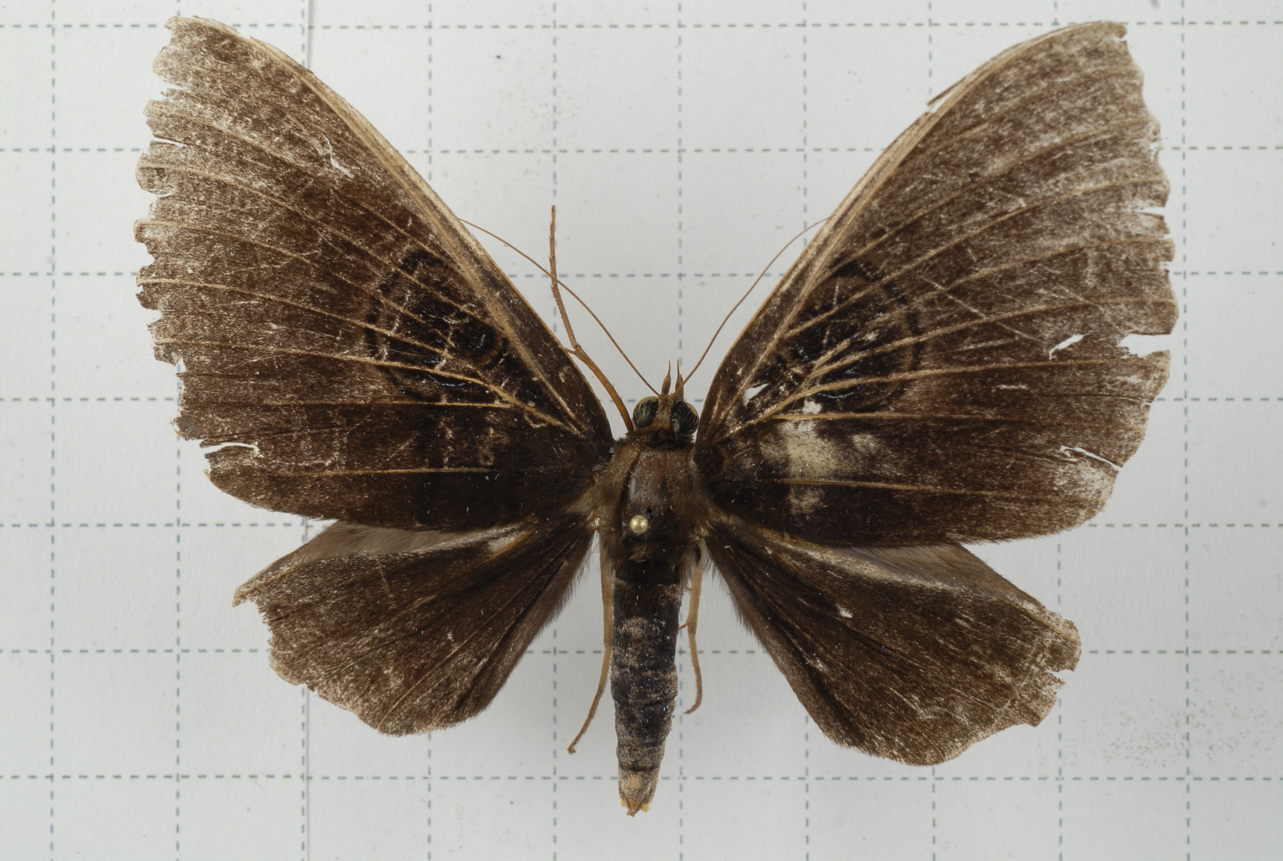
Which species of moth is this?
Erebus caprimulgus caprimulgus
